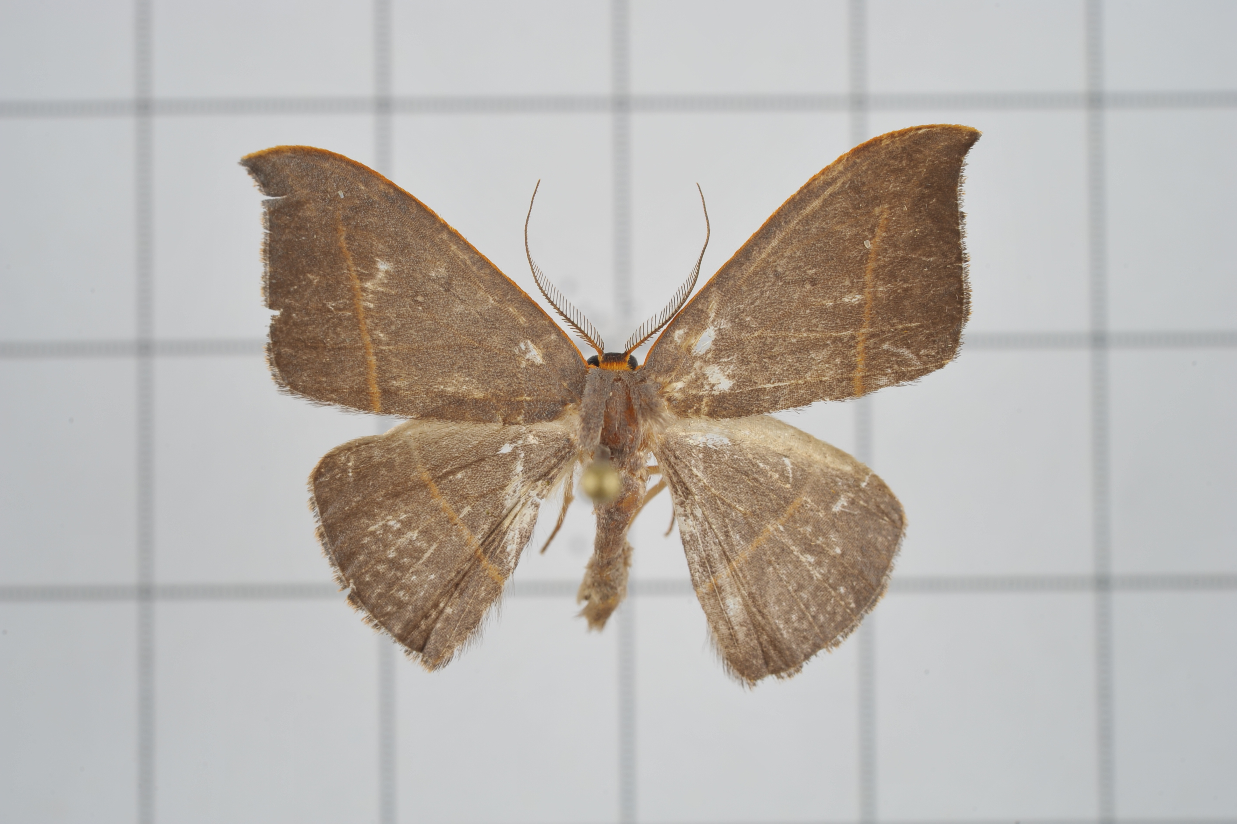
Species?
Microblepsis violacea
